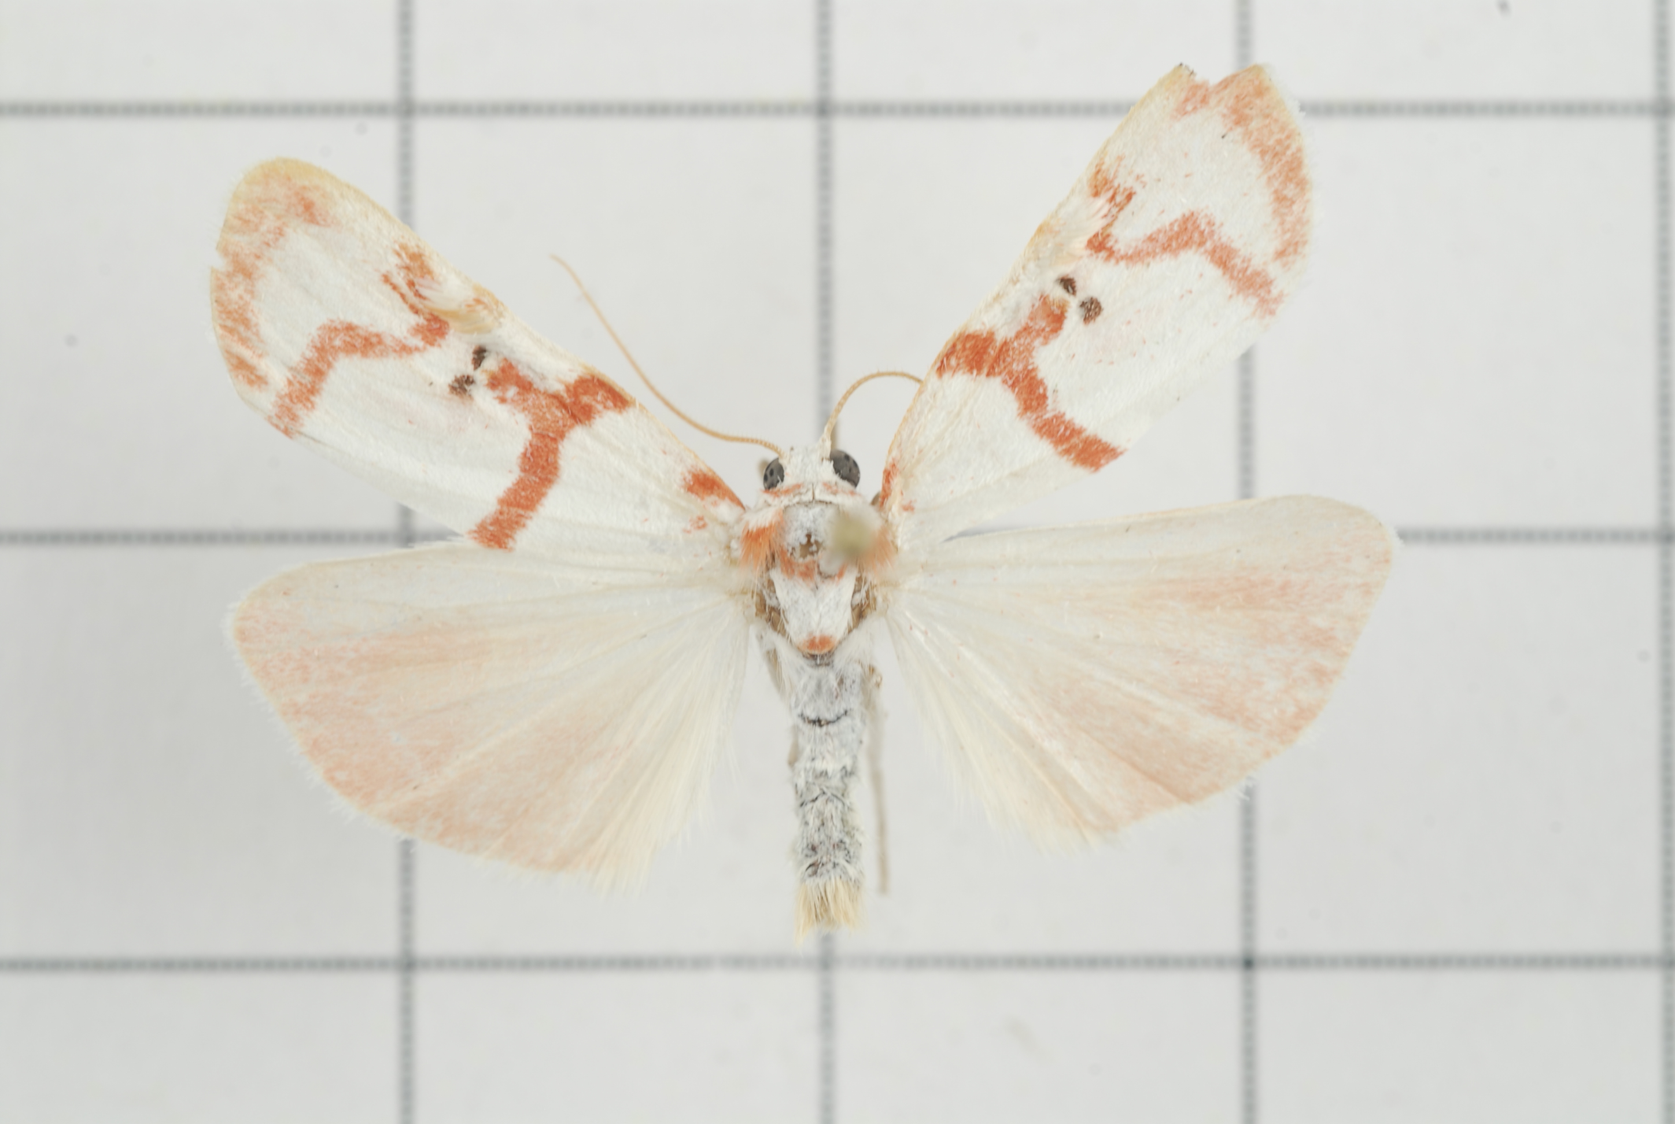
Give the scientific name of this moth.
Cyana hamata hamata
